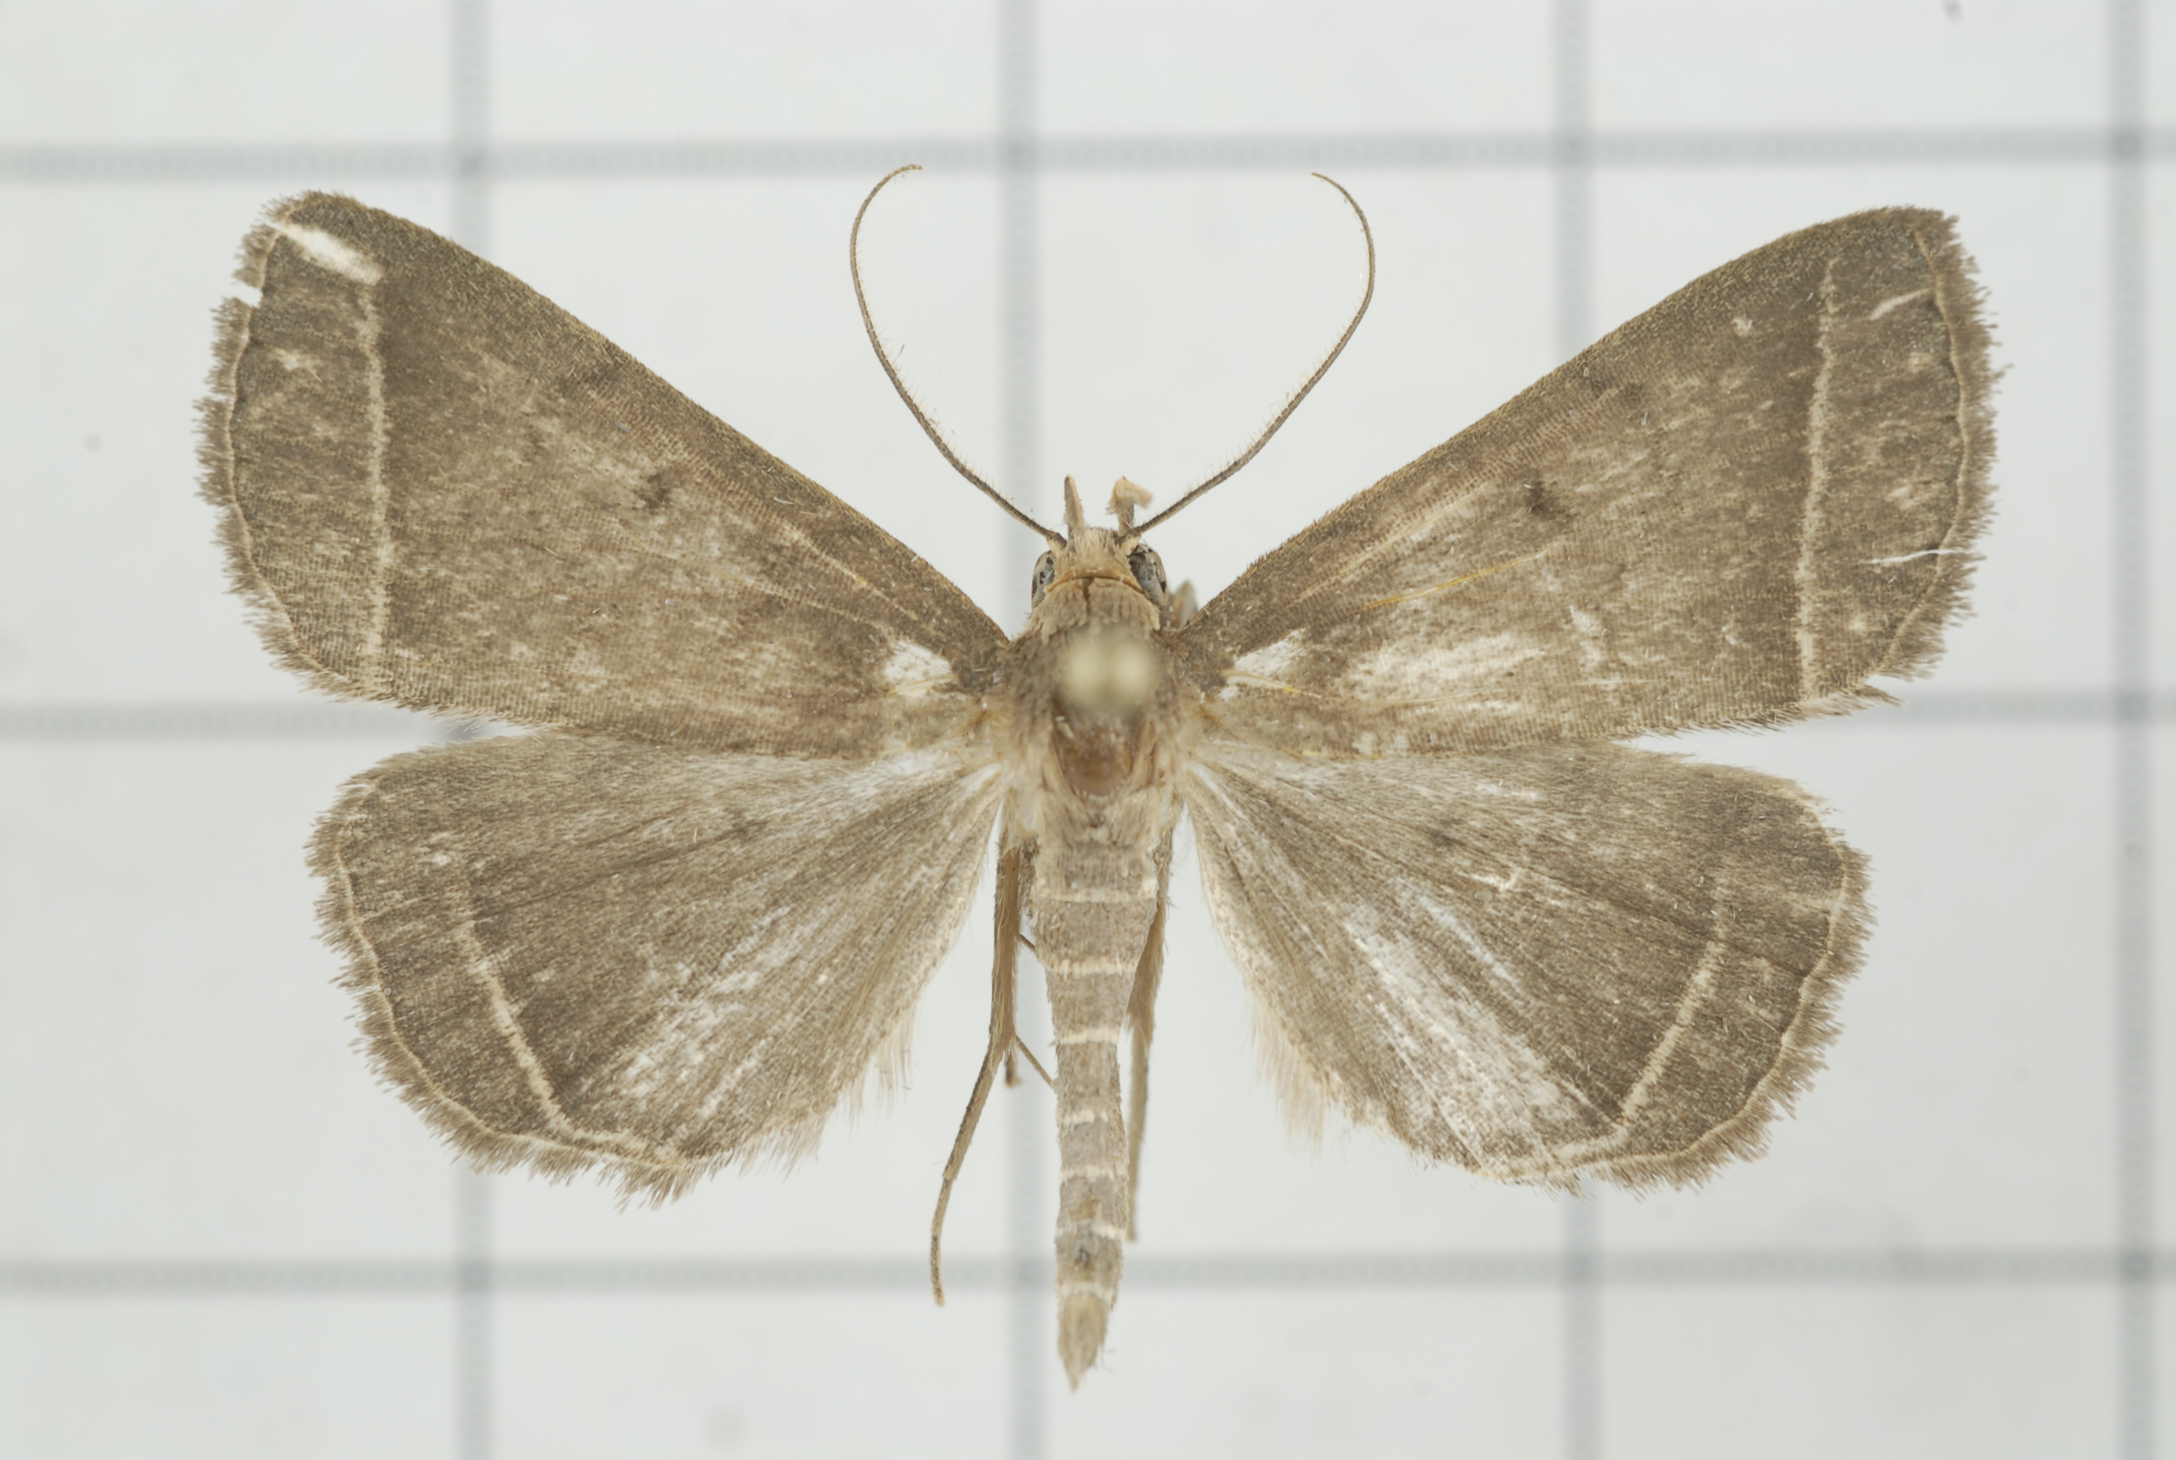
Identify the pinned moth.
Simplicia cornicalis
